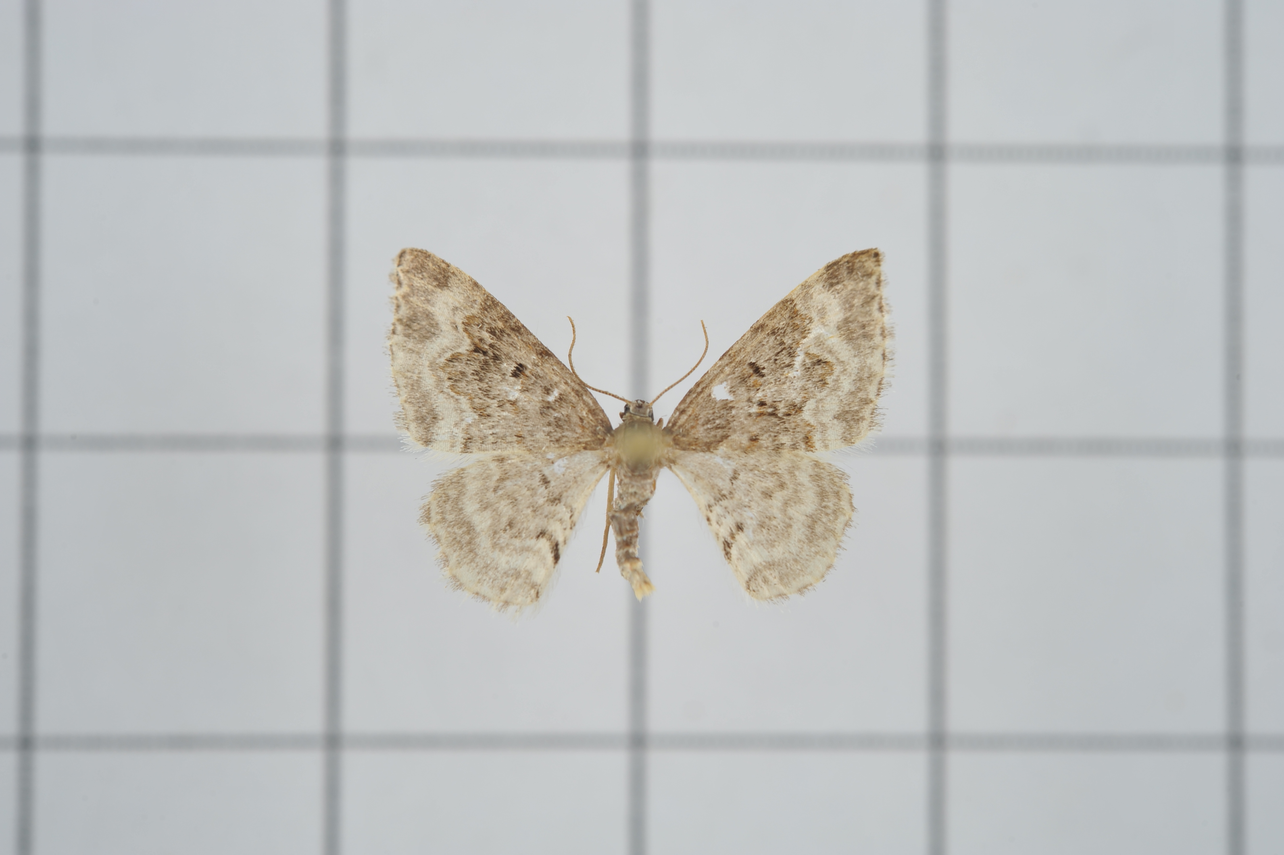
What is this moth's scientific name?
Hydrelia enisaria
